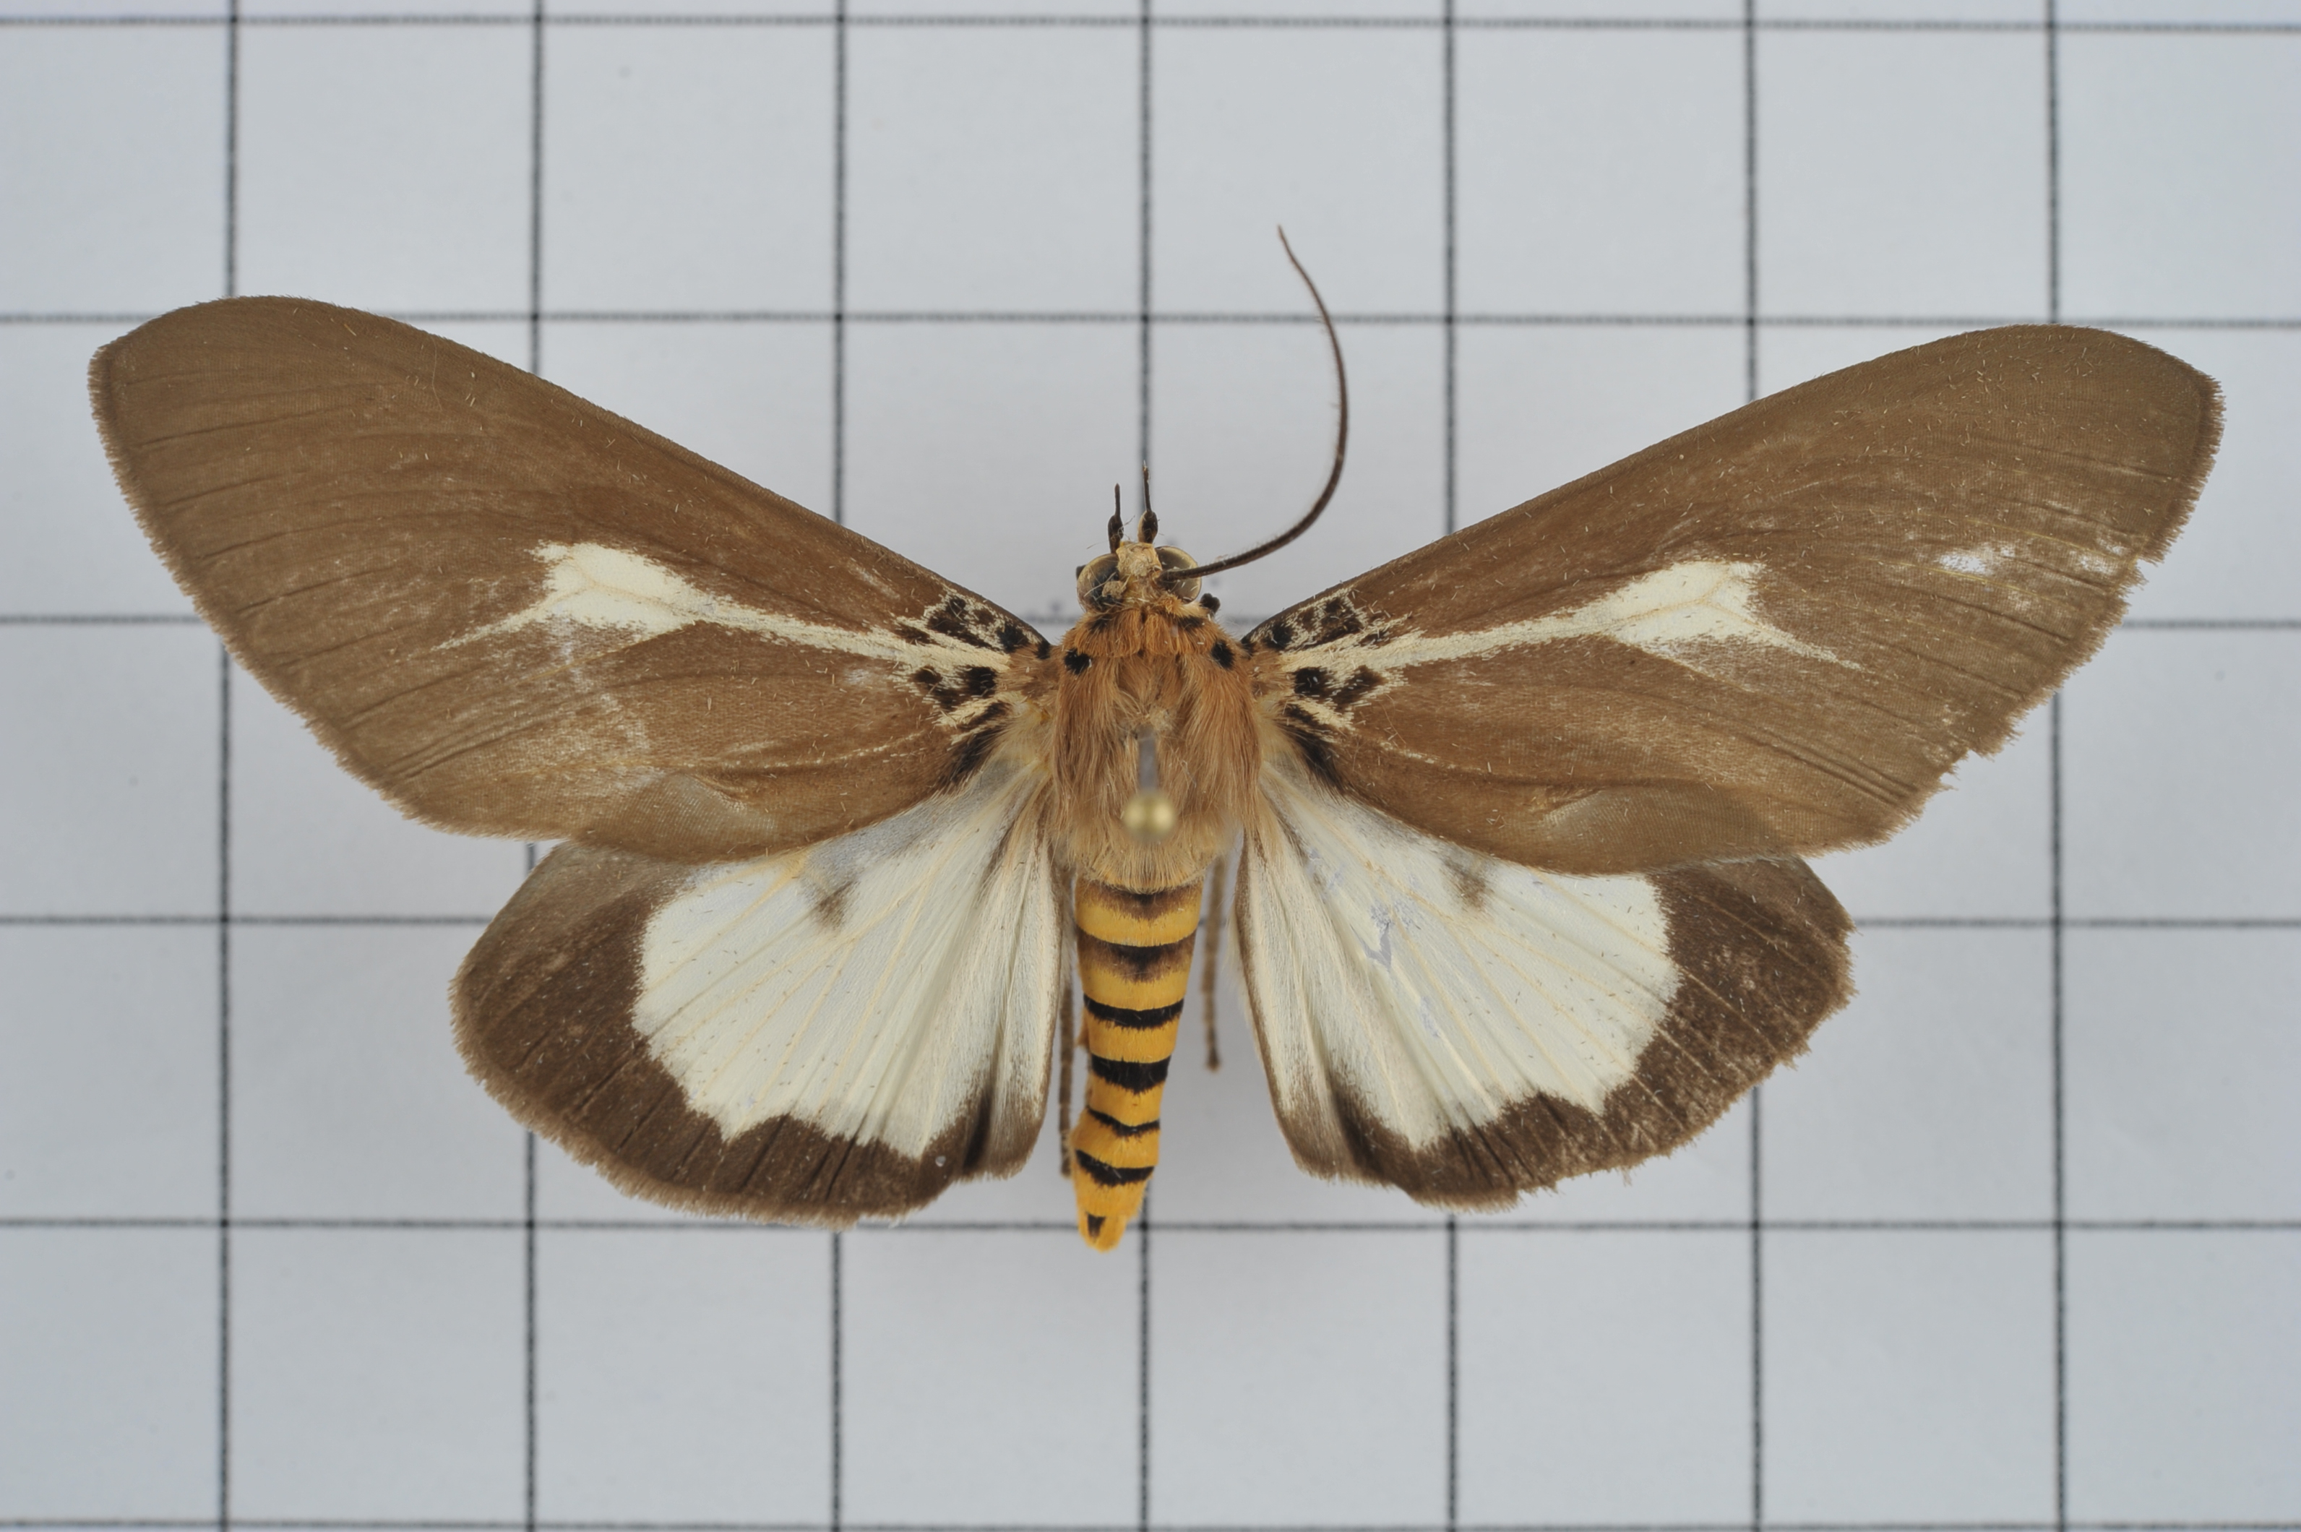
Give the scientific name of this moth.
Asota heliconia zebrina
